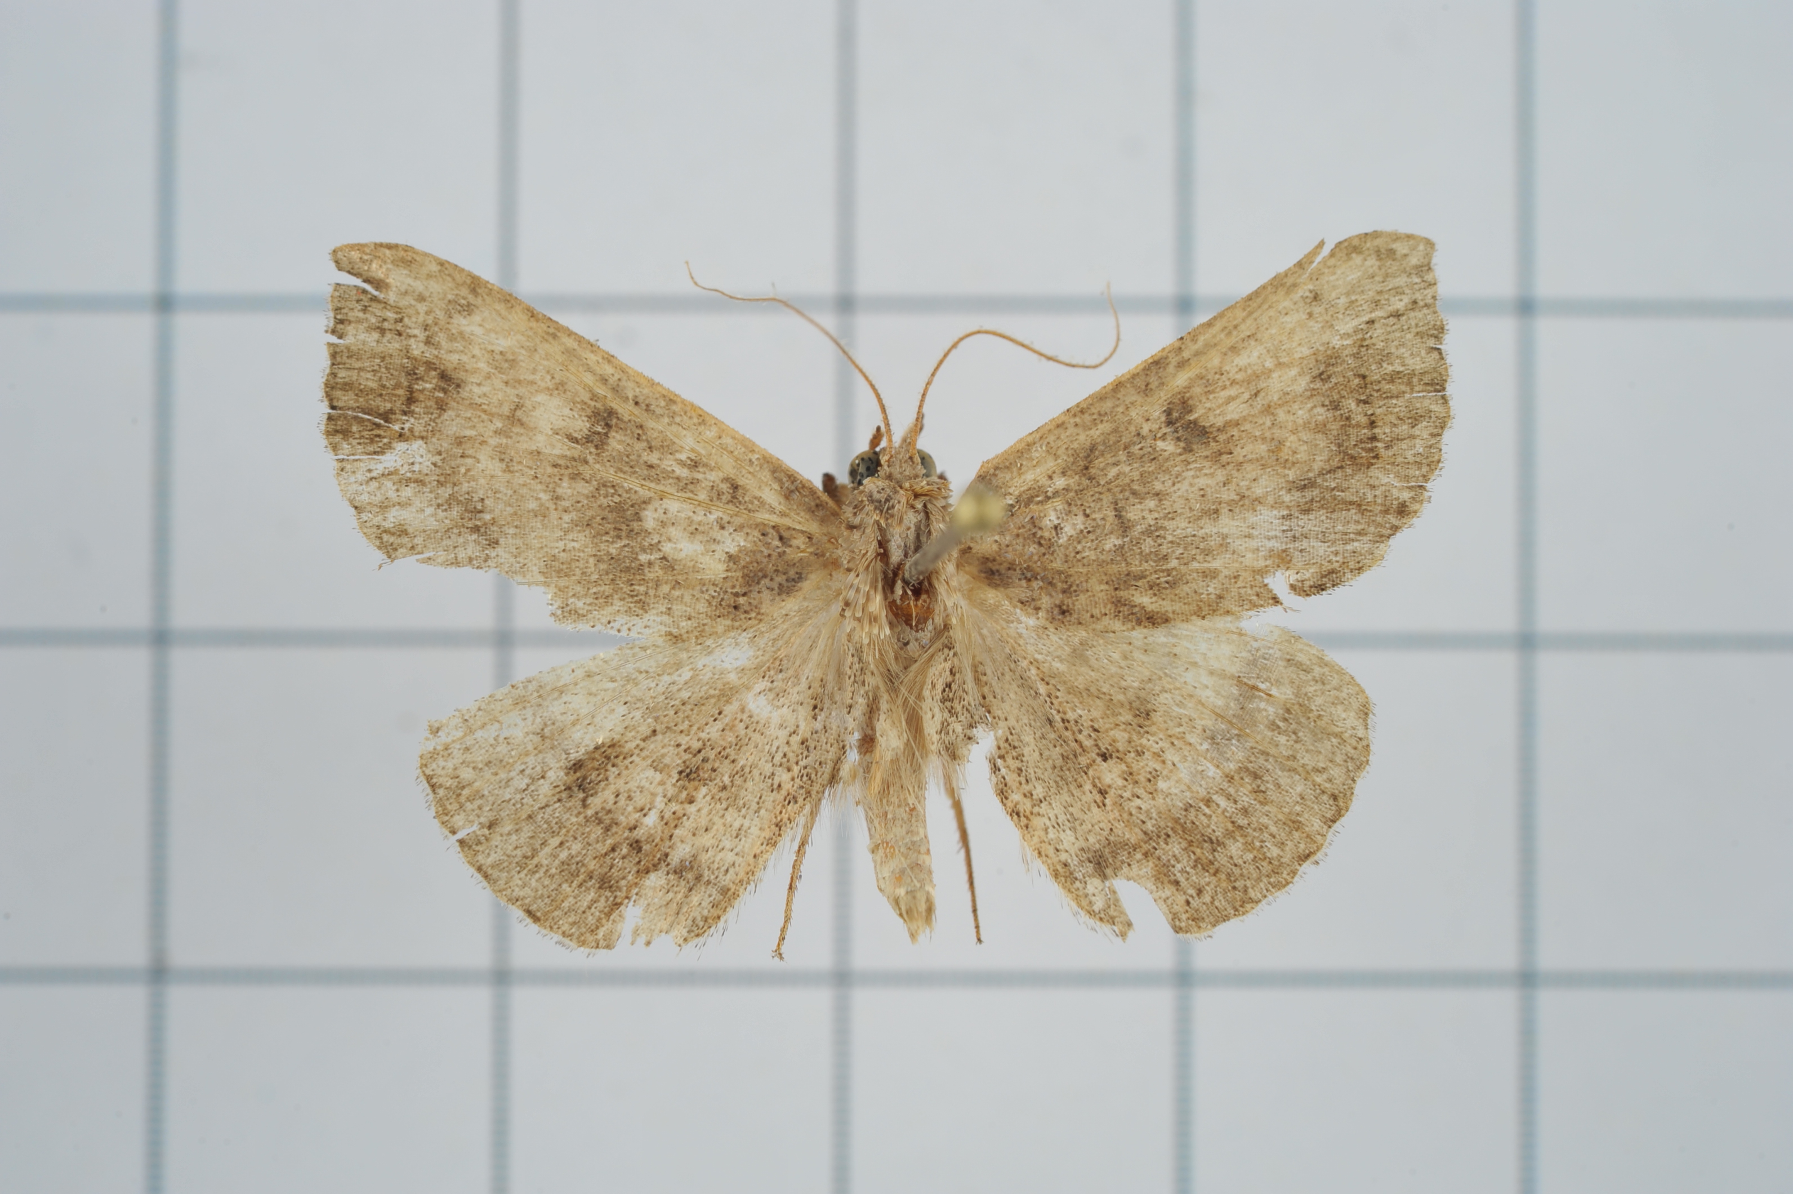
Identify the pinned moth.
Blasticorhinus rivulosa
